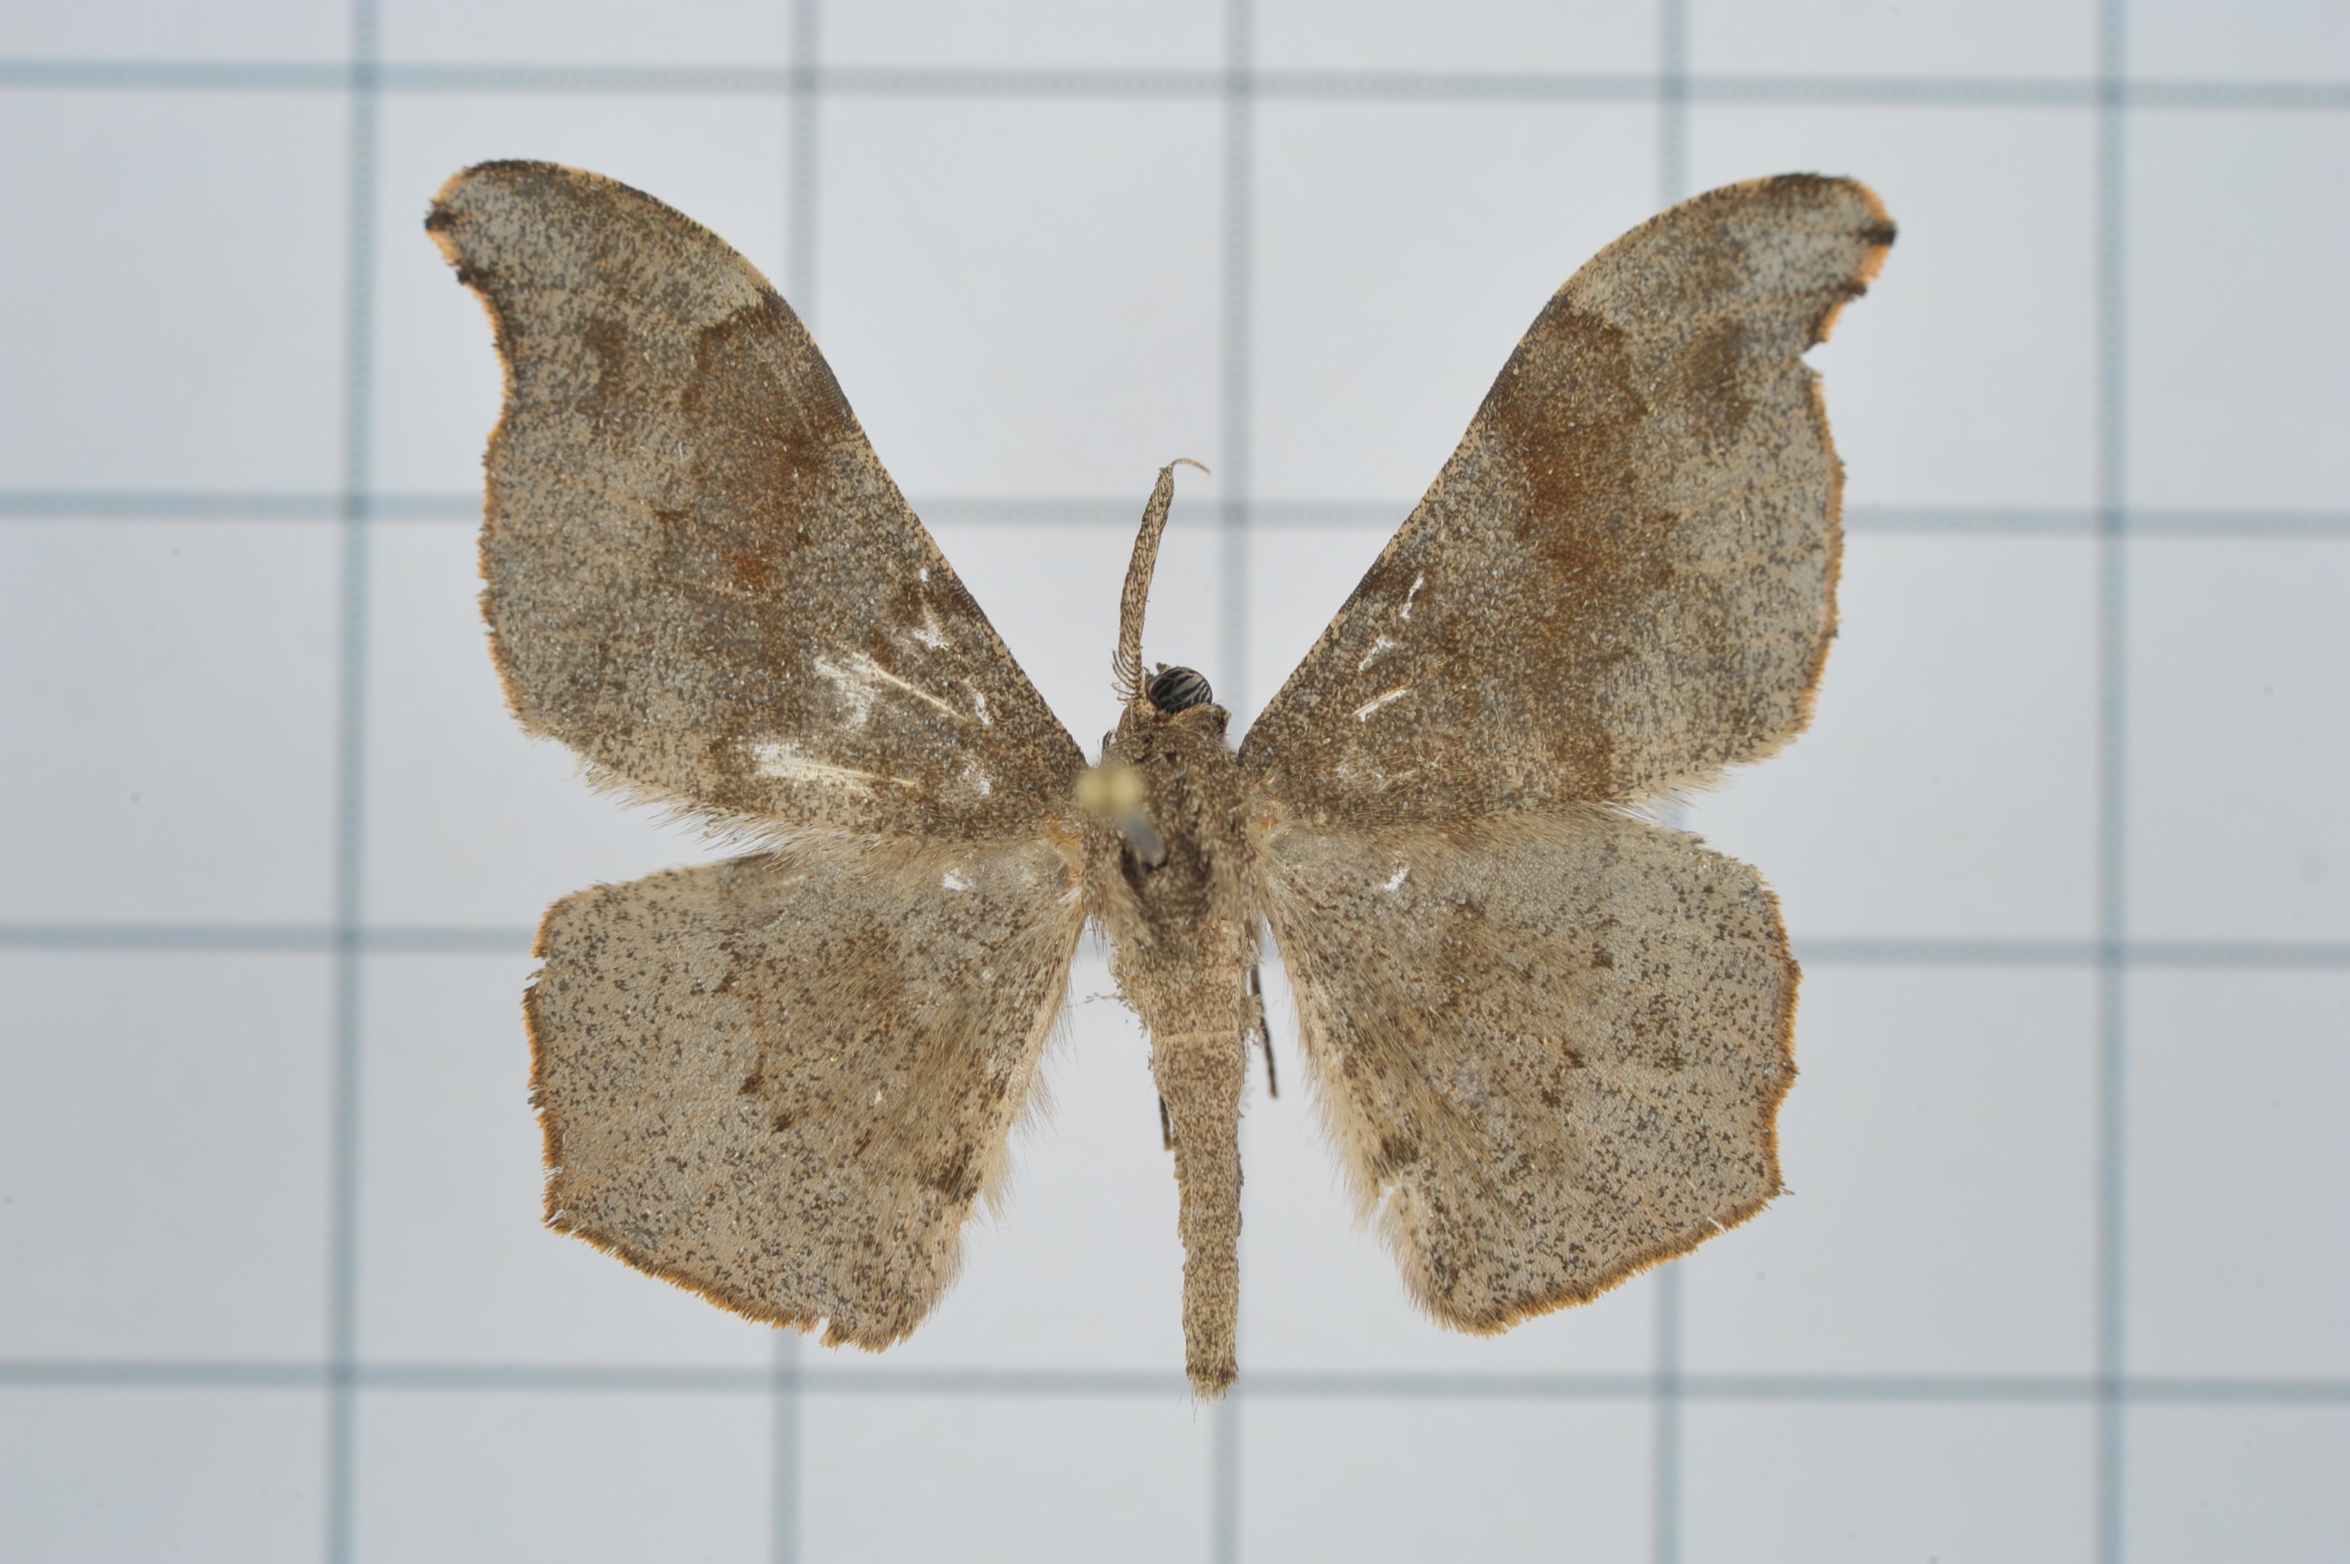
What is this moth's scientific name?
Hyposidra talaca talaca
